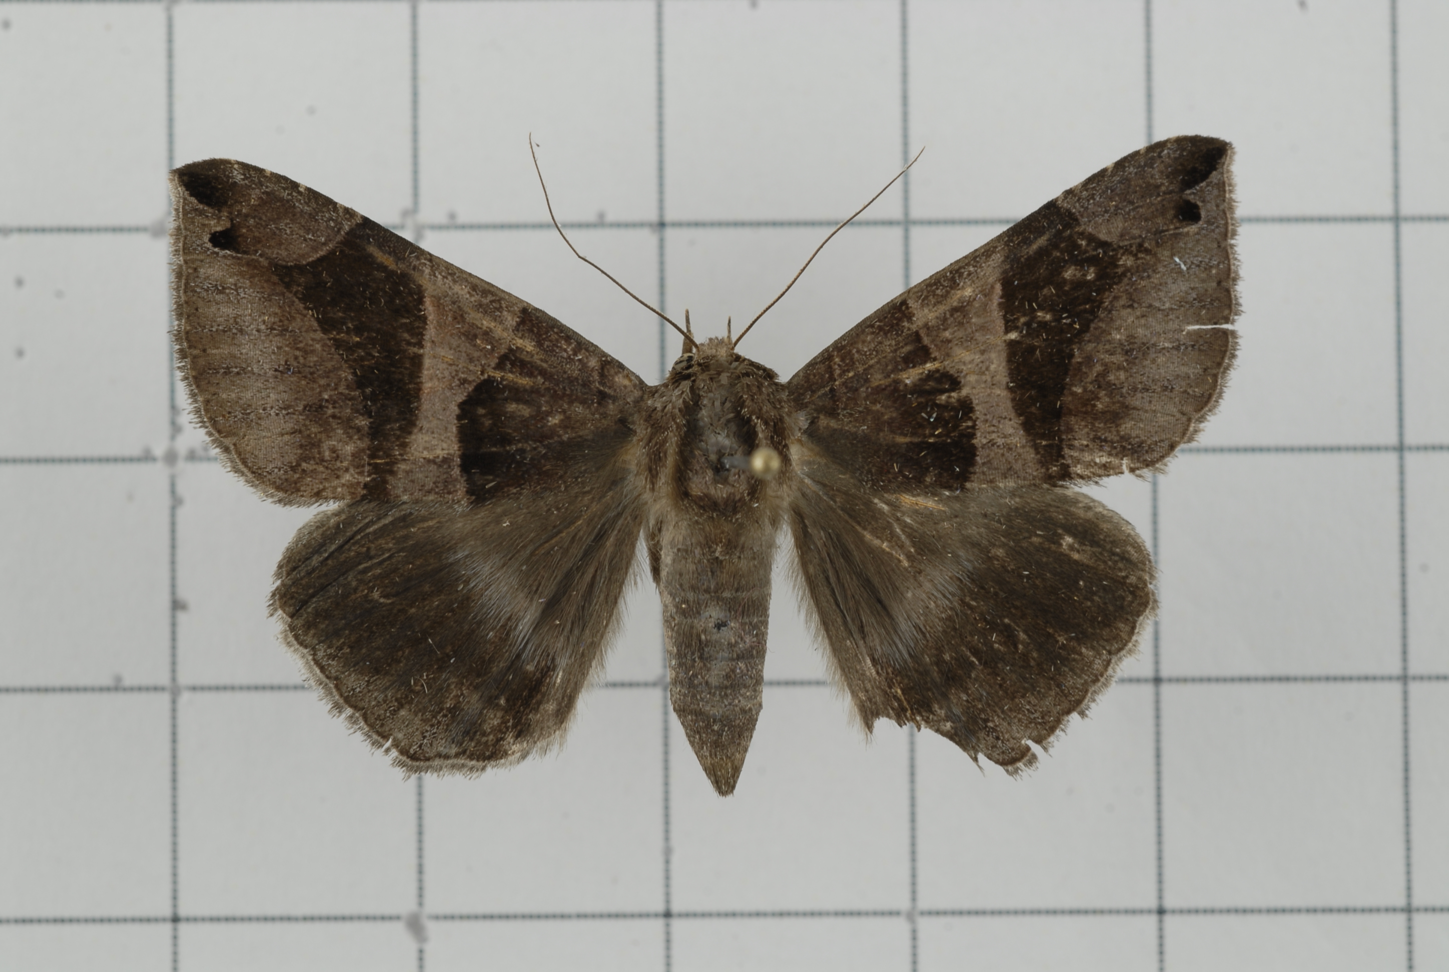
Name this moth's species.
Bastilla arcuata
